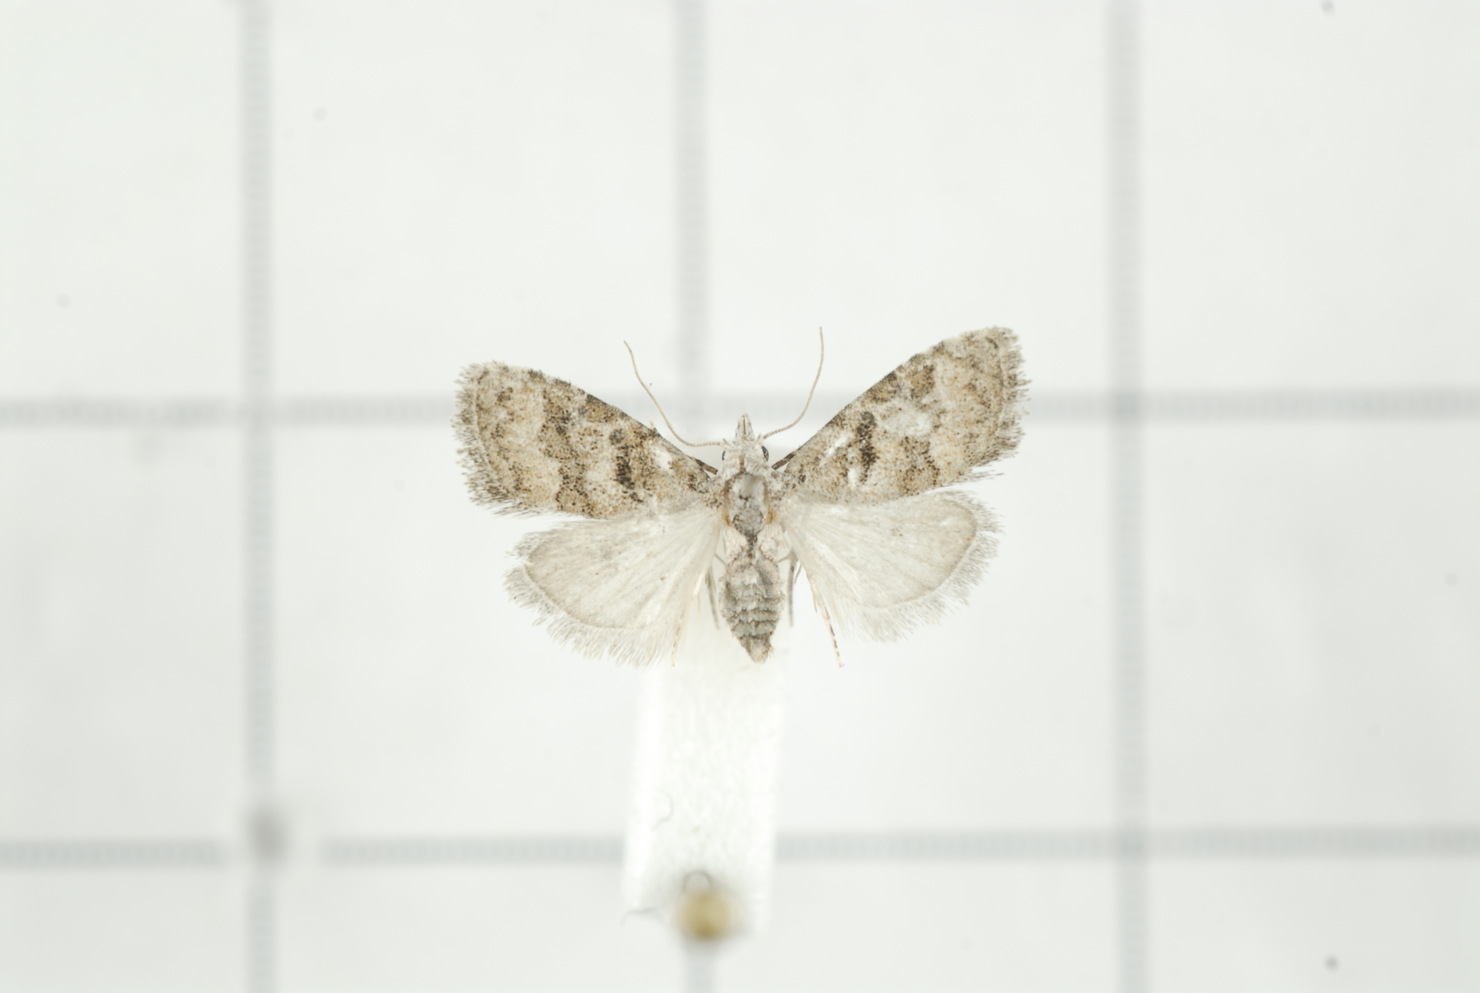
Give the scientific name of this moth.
Nola kanshireiensis
